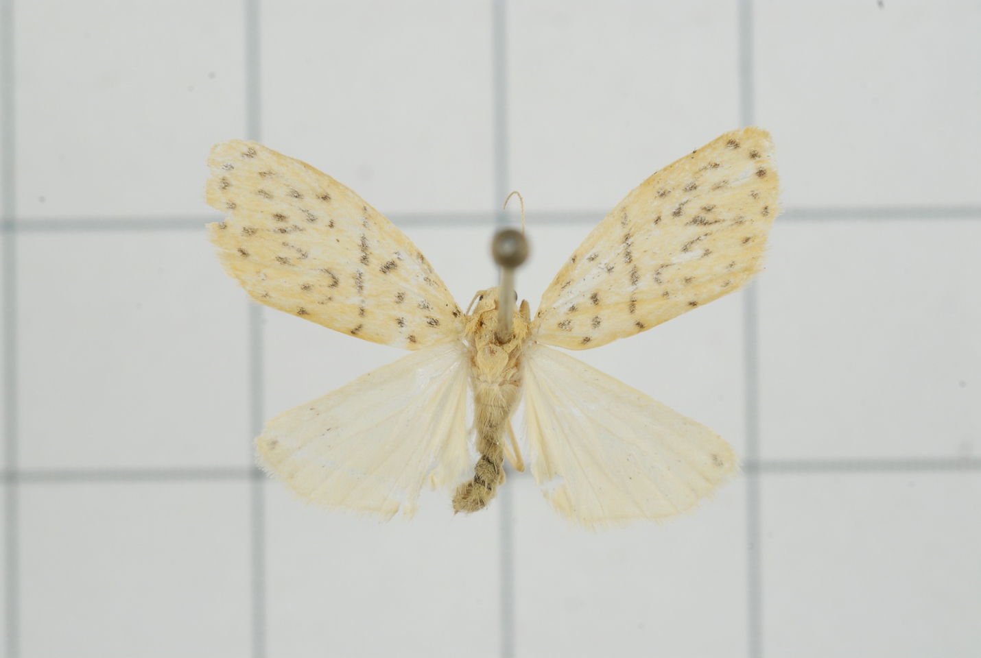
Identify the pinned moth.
Huangilene alikangiae alikangiae
